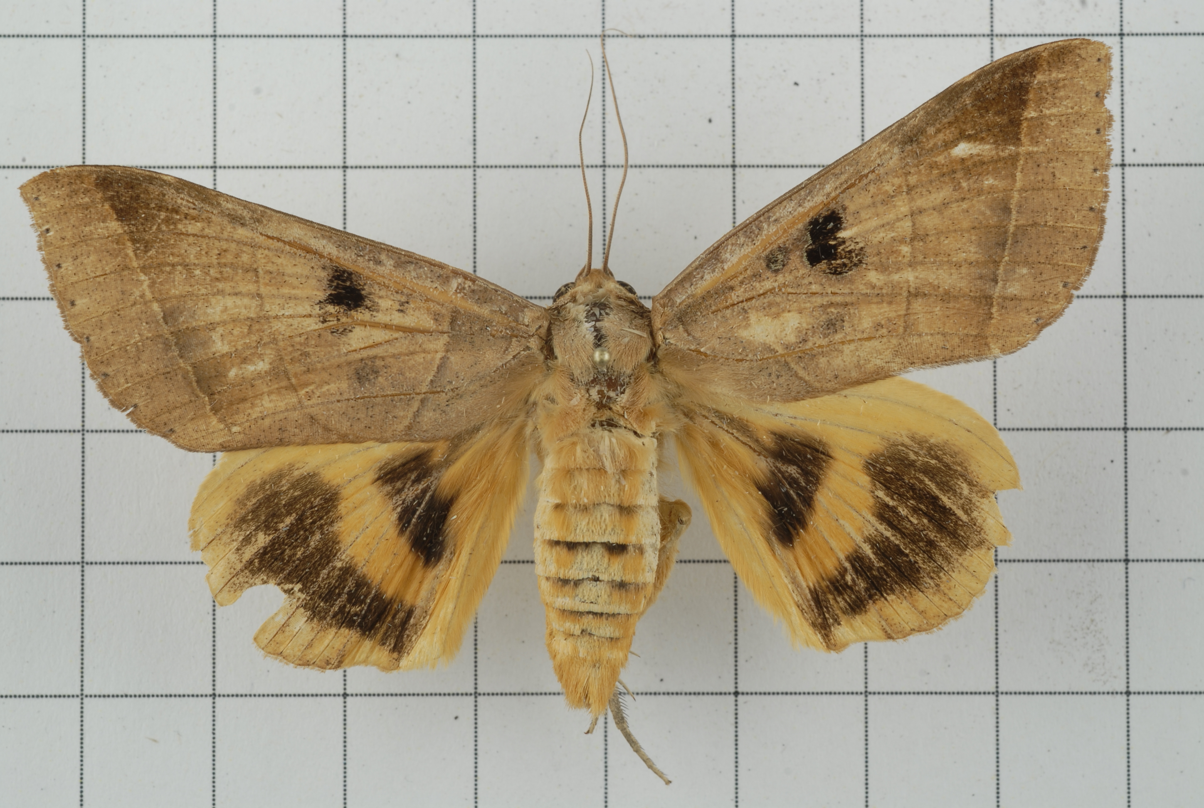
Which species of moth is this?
Thyas coronata
